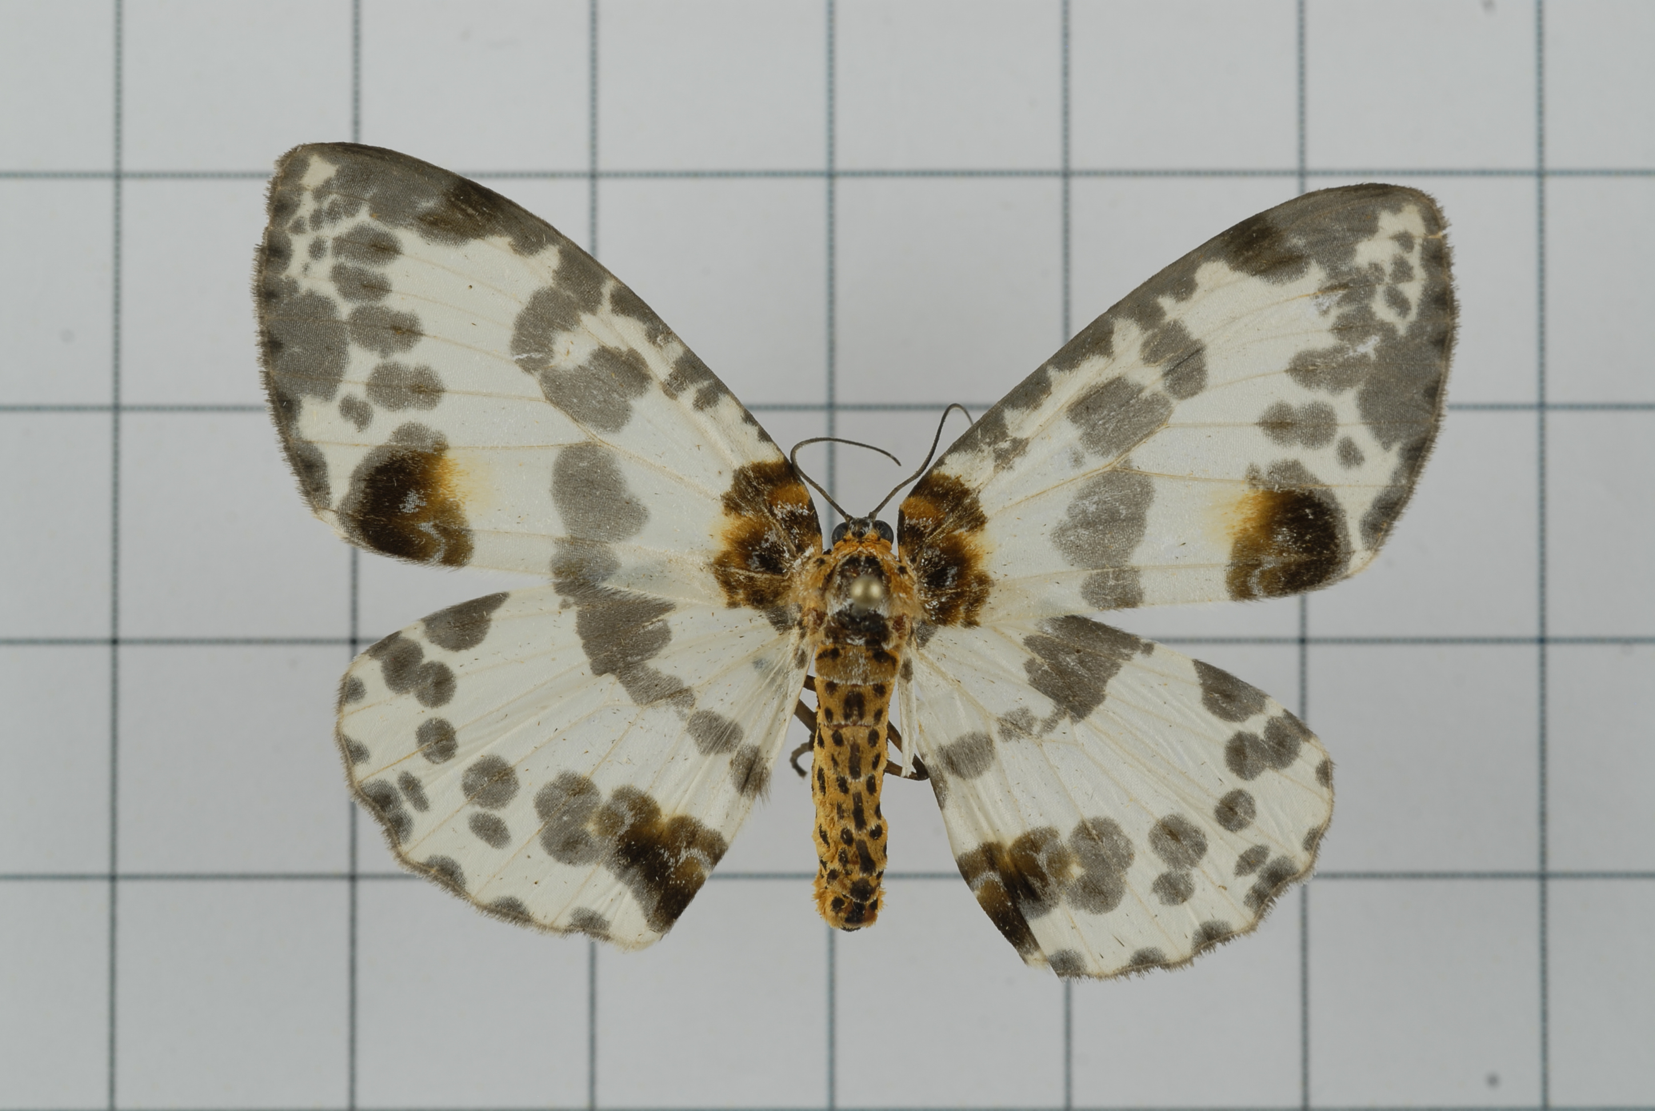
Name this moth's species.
Abraxas formosilluminata
